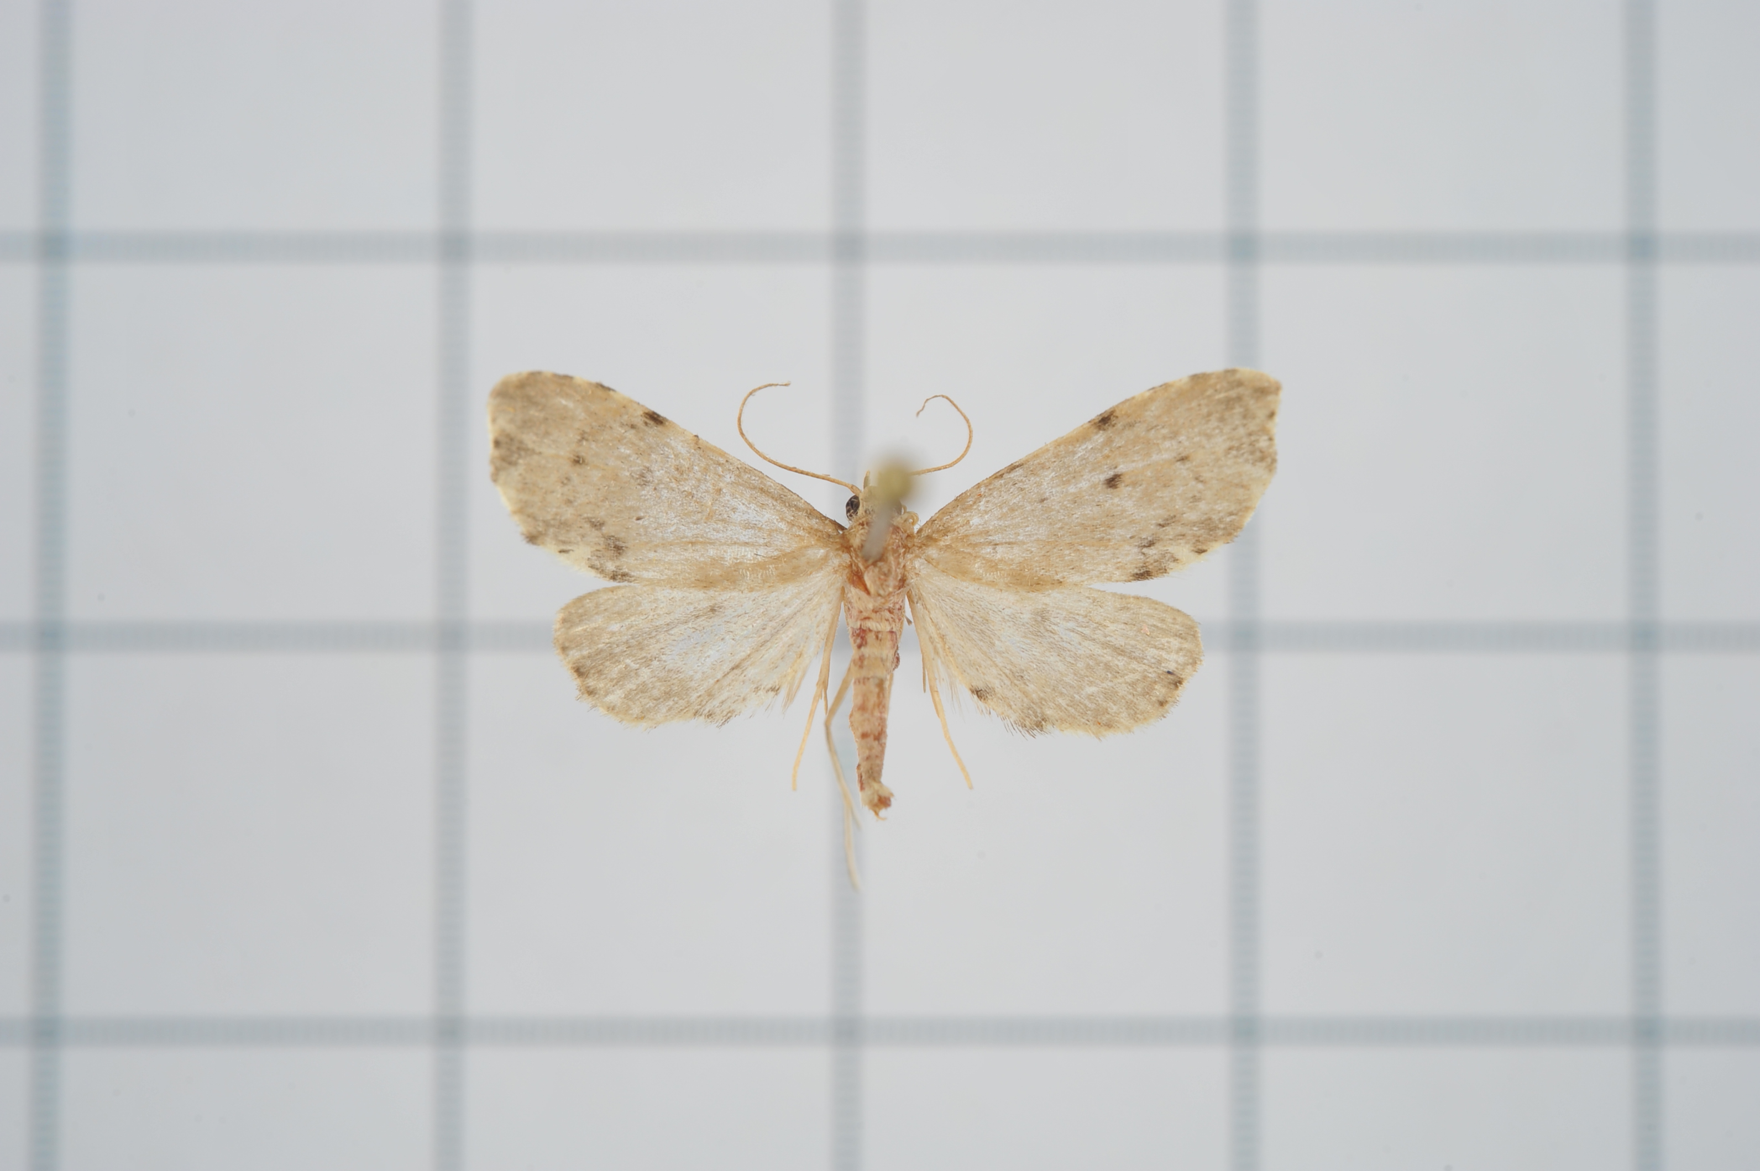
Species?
Metaemene hampsoni
